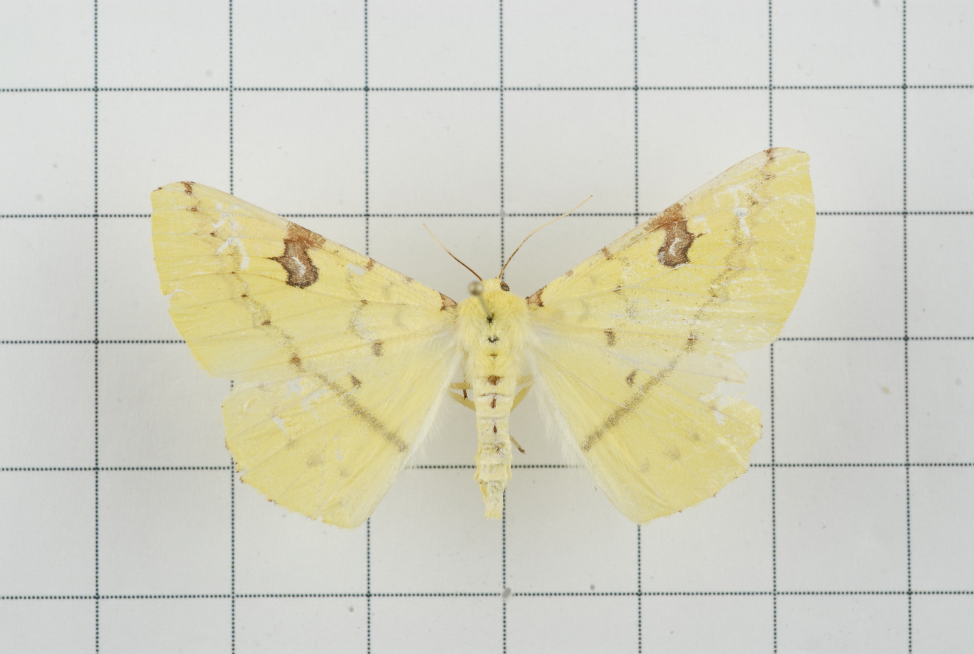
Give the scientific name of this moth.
Opisthograptis punctilineata
